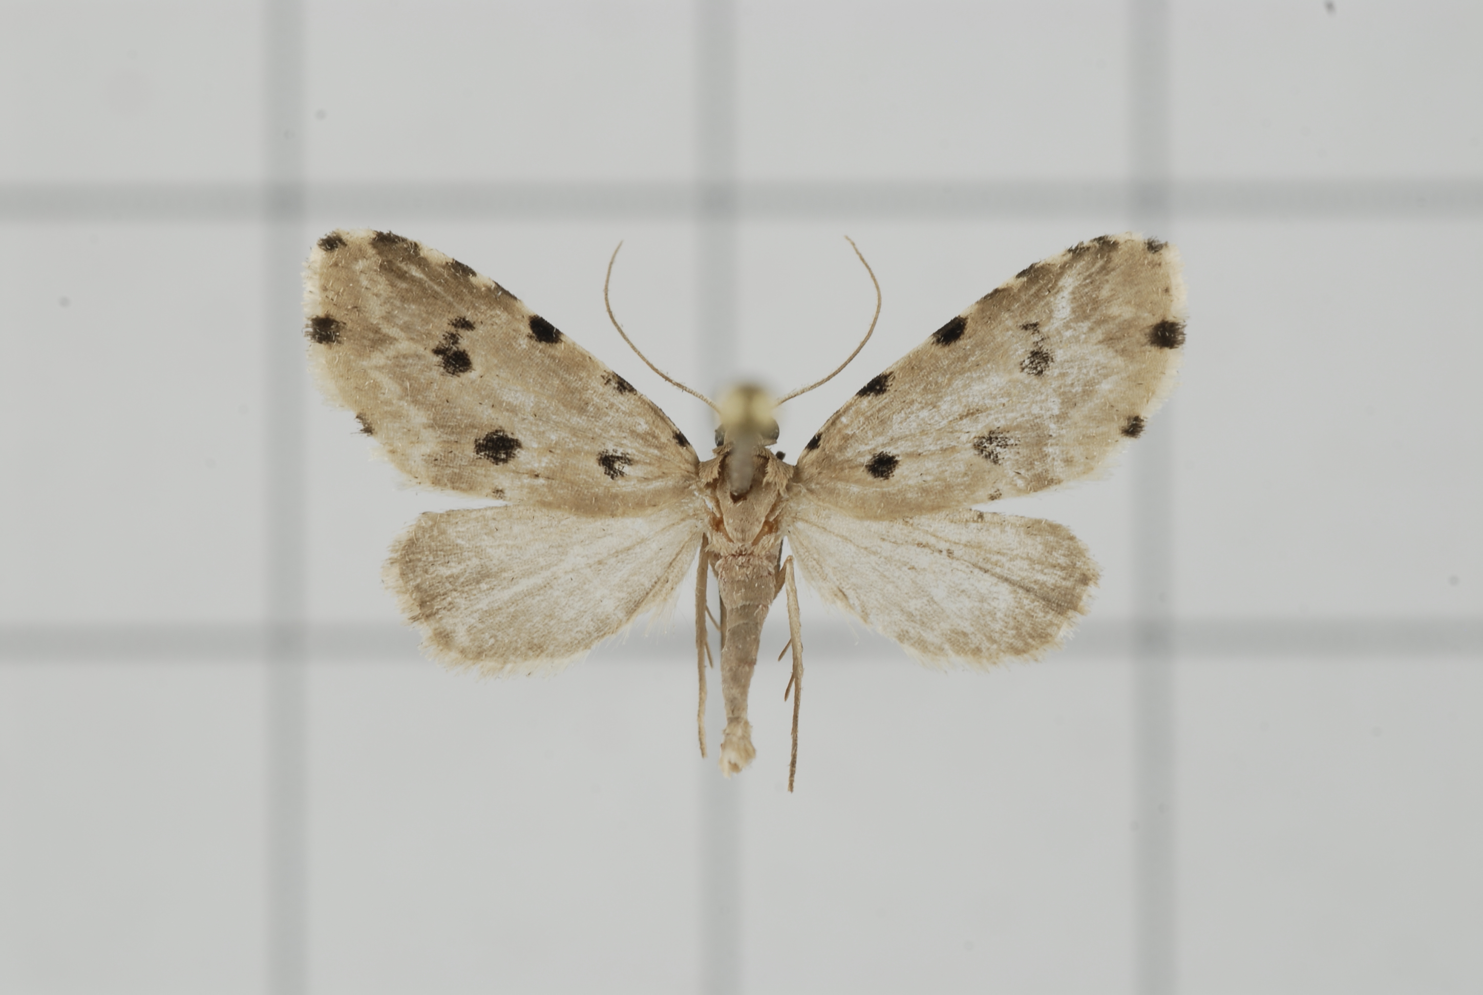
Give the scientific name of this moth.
Metaemene atrigutta
